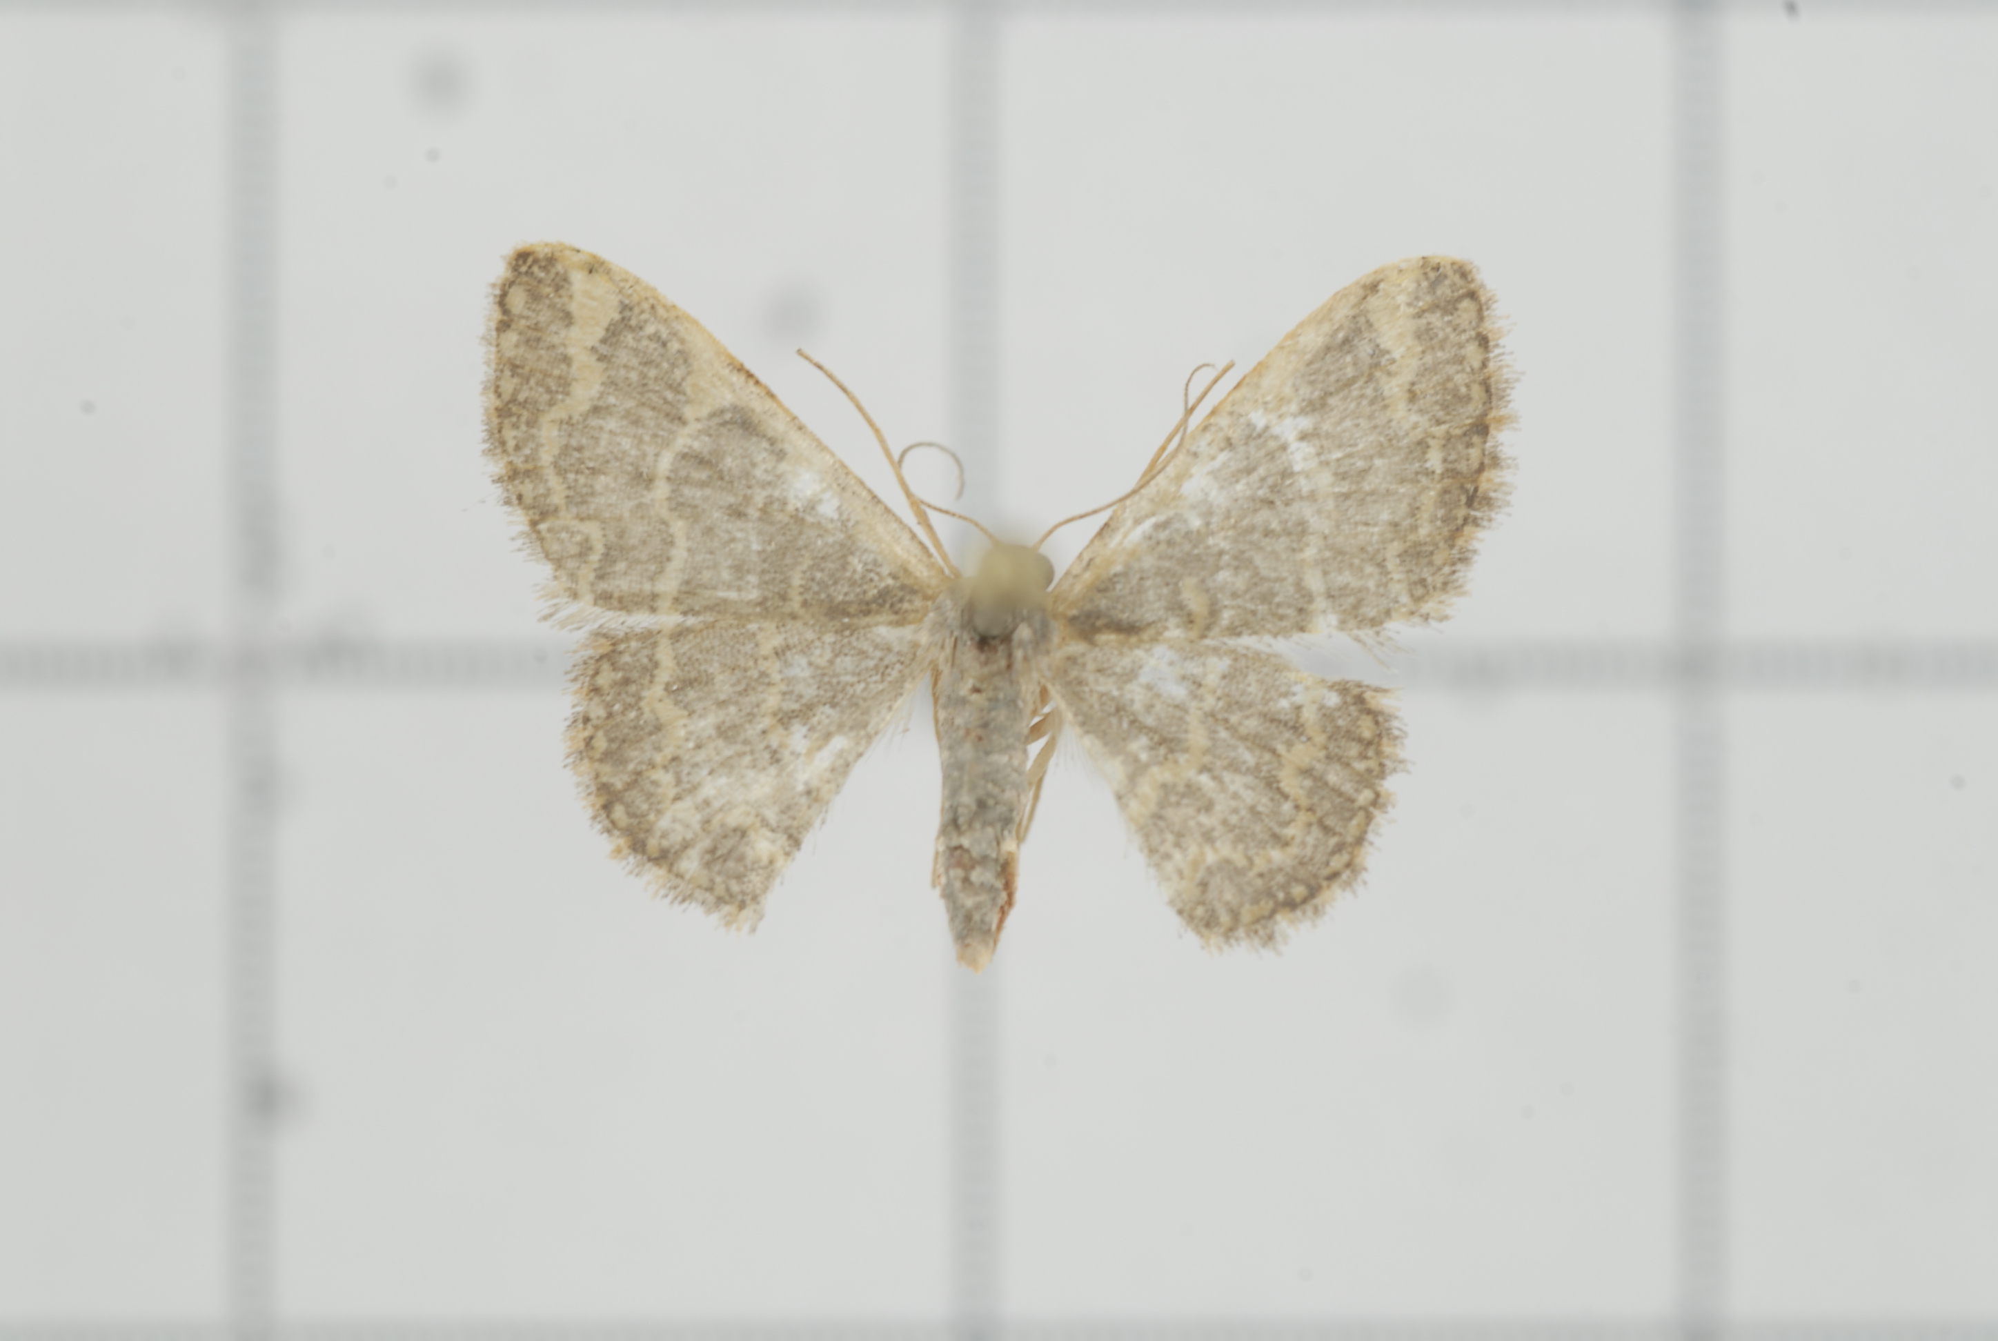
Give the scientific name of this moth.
Idaea costiguttata
